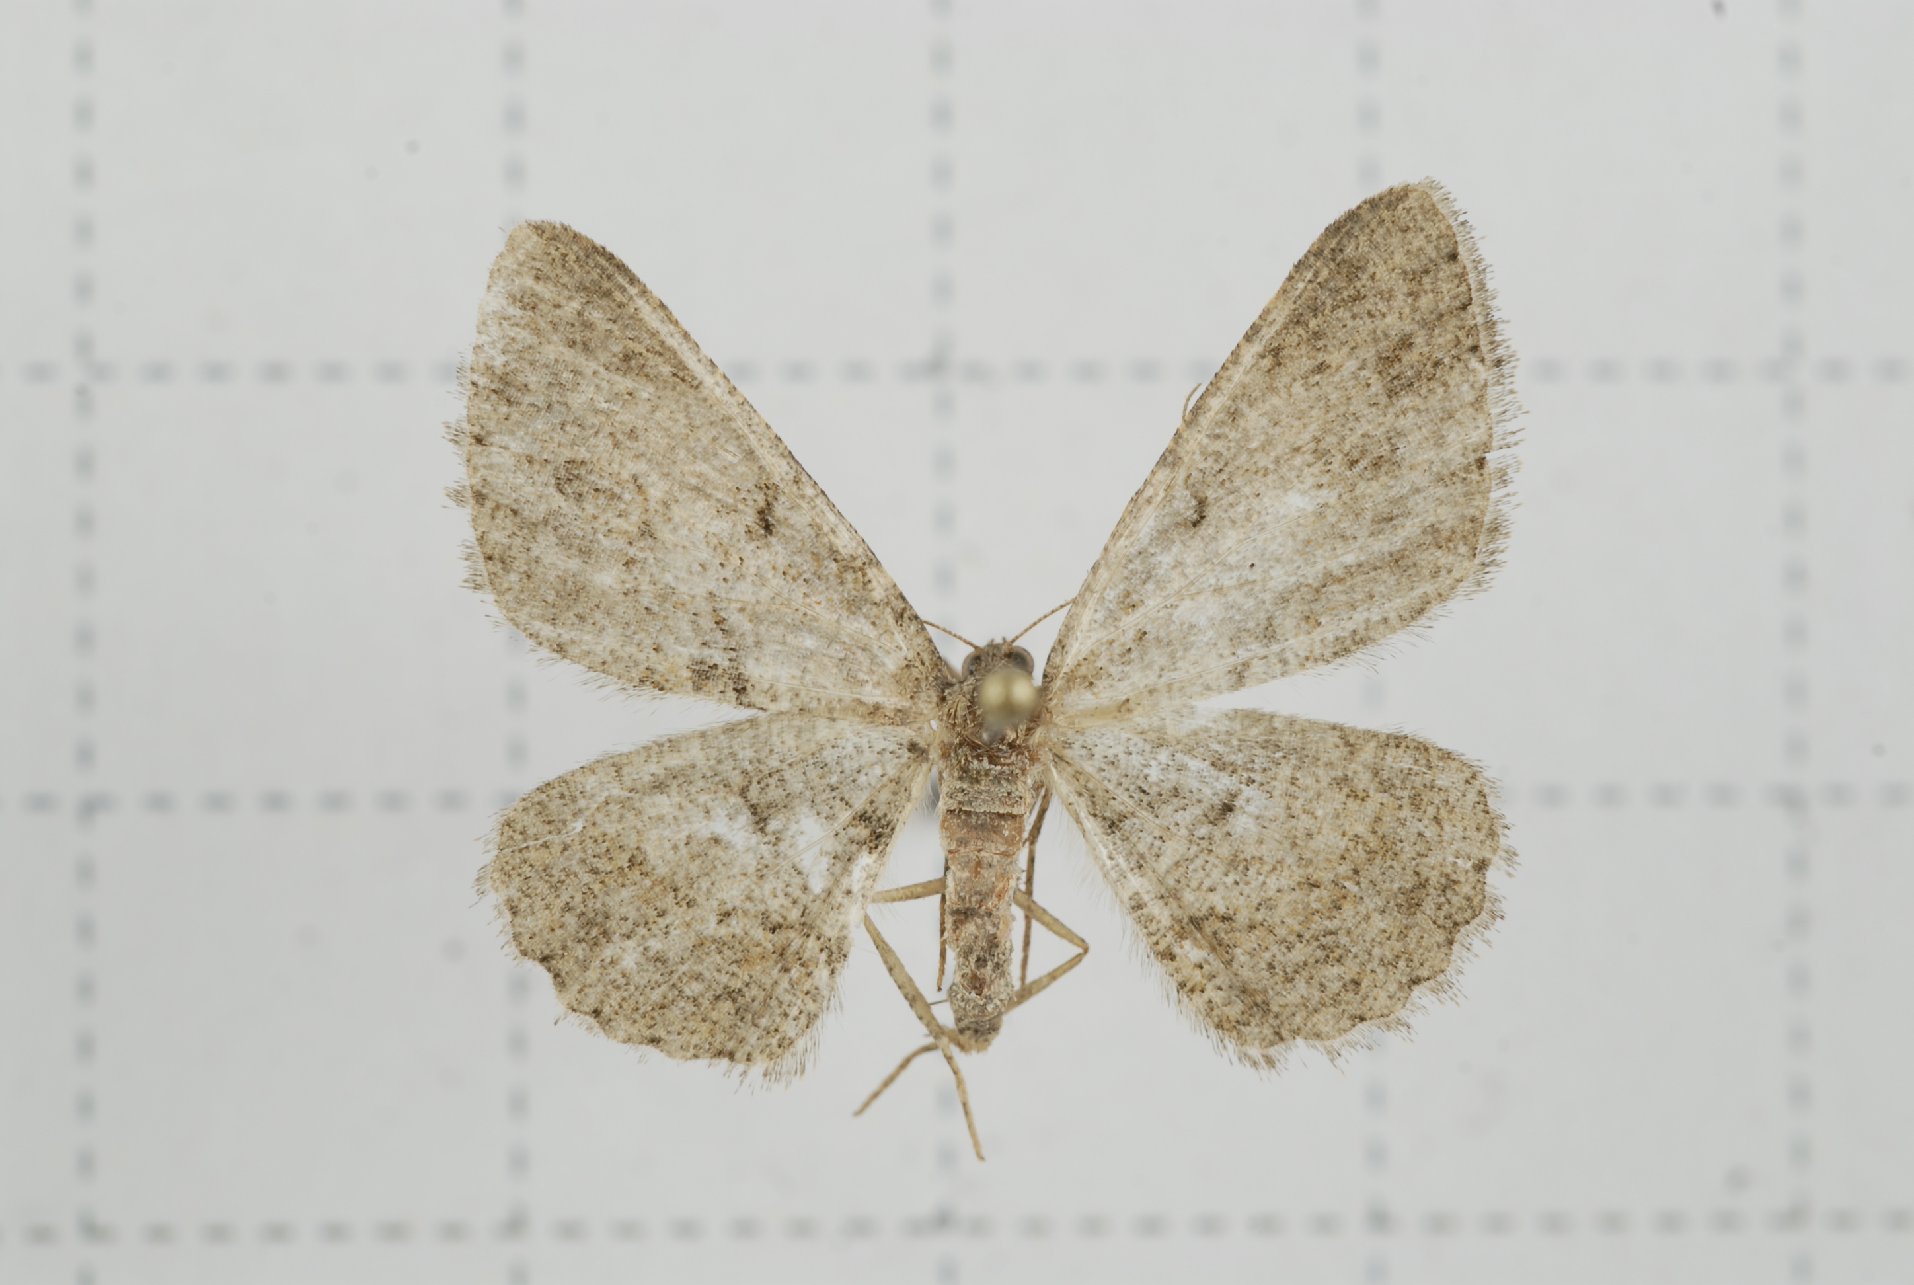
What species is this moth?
Psilalcis breta rantaizana
